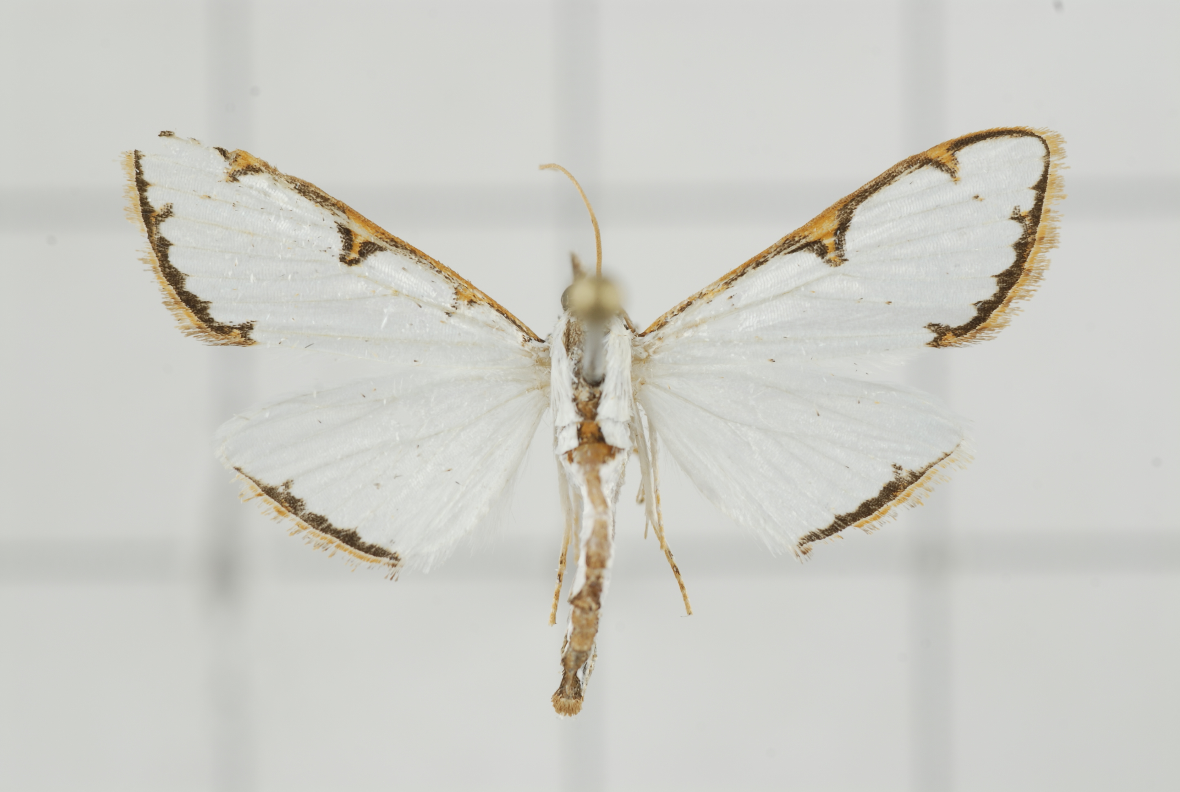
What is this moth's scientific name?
Cirrhochrista spinuella
